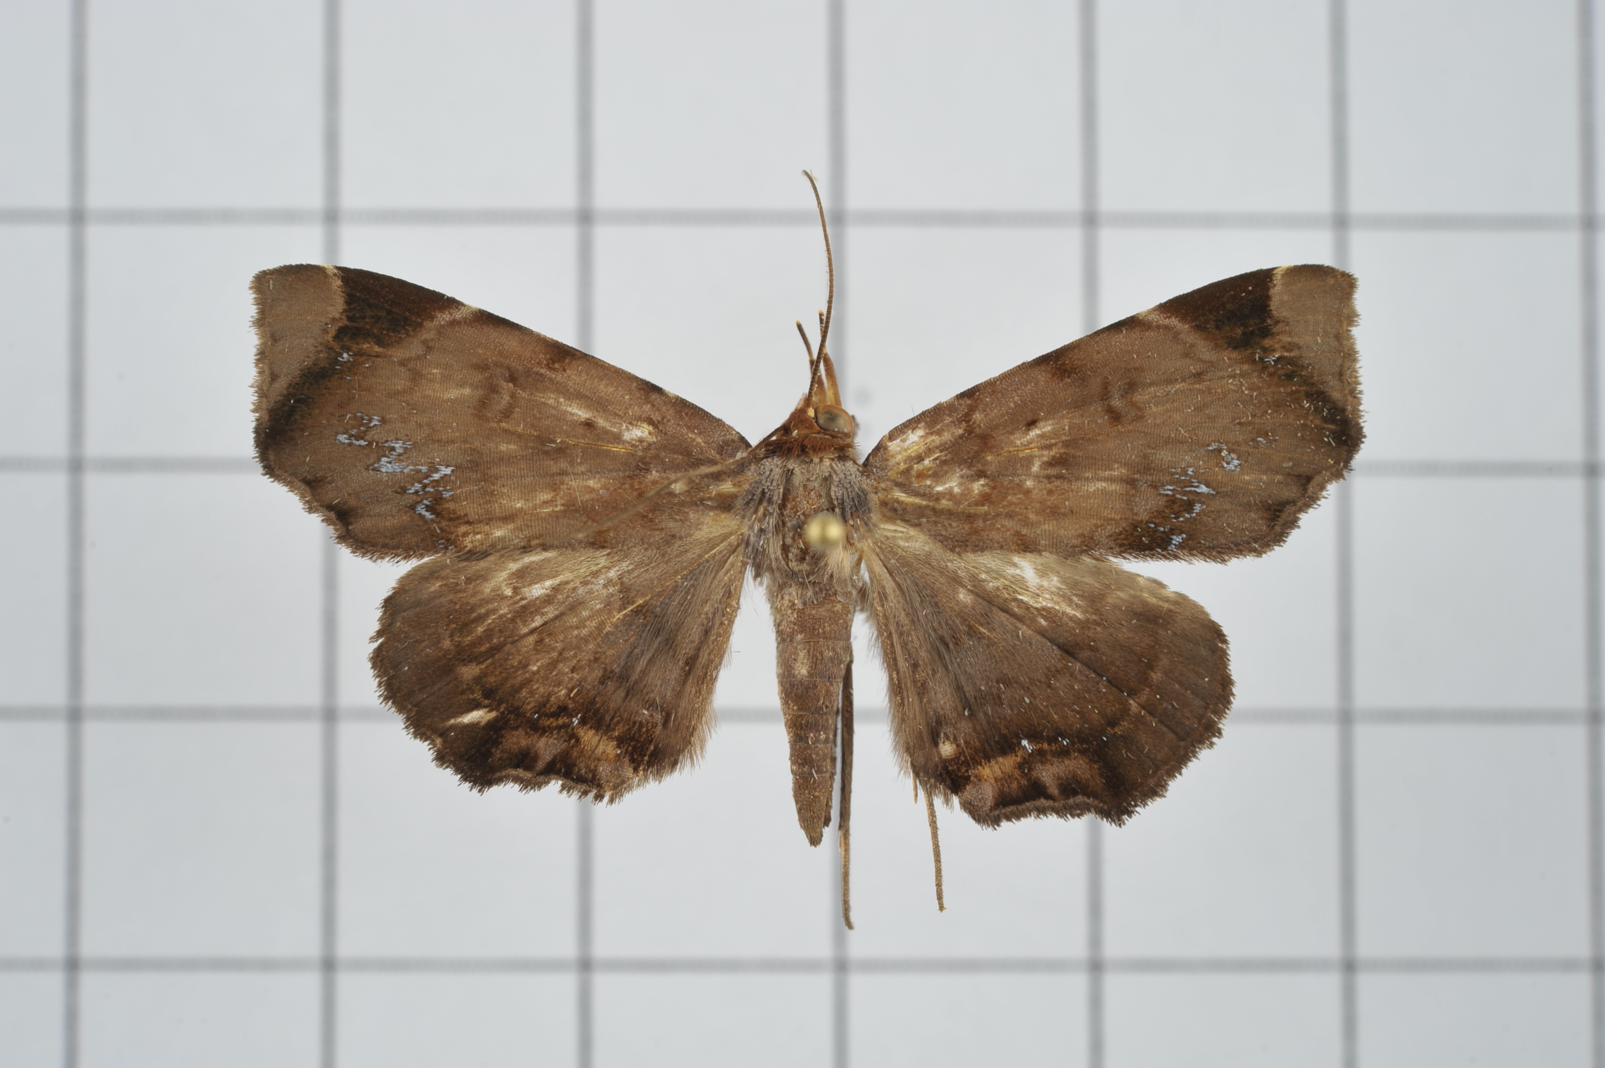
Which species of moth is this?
Mecodina albodentata
